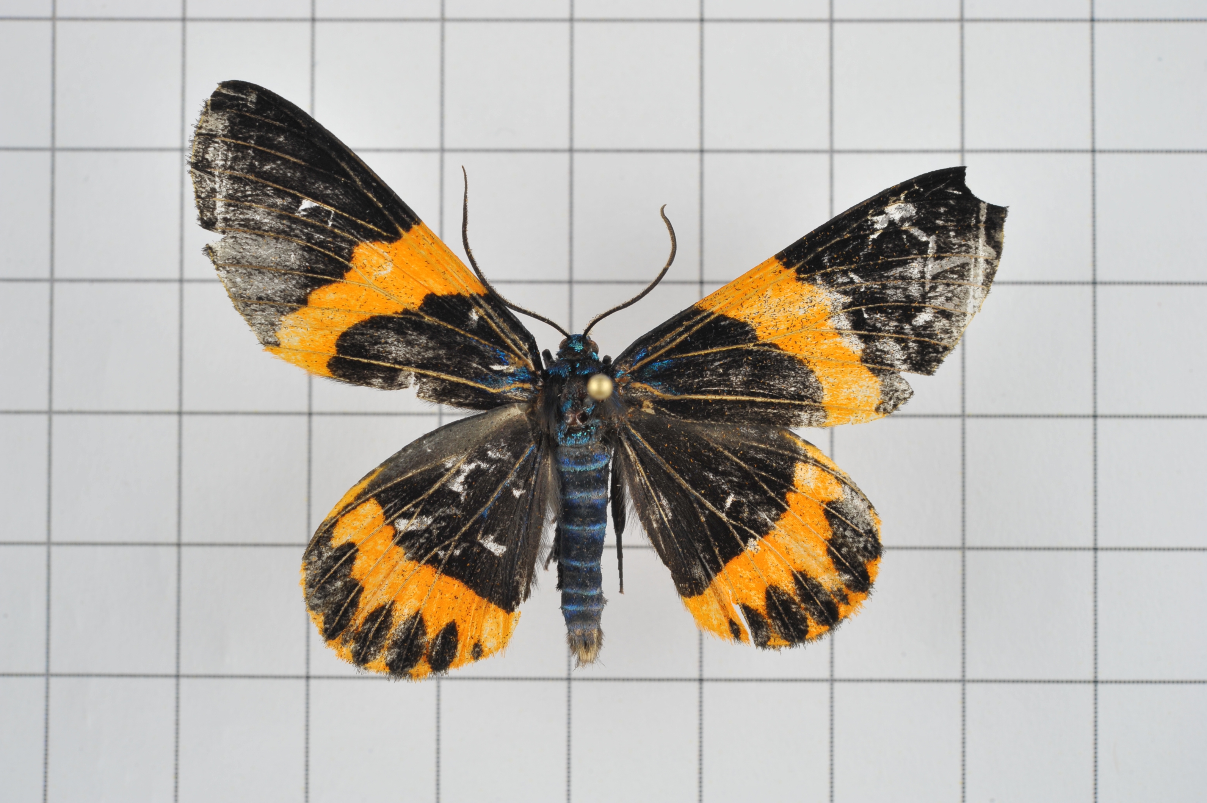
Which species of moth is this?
Milionia zonea pryeri
